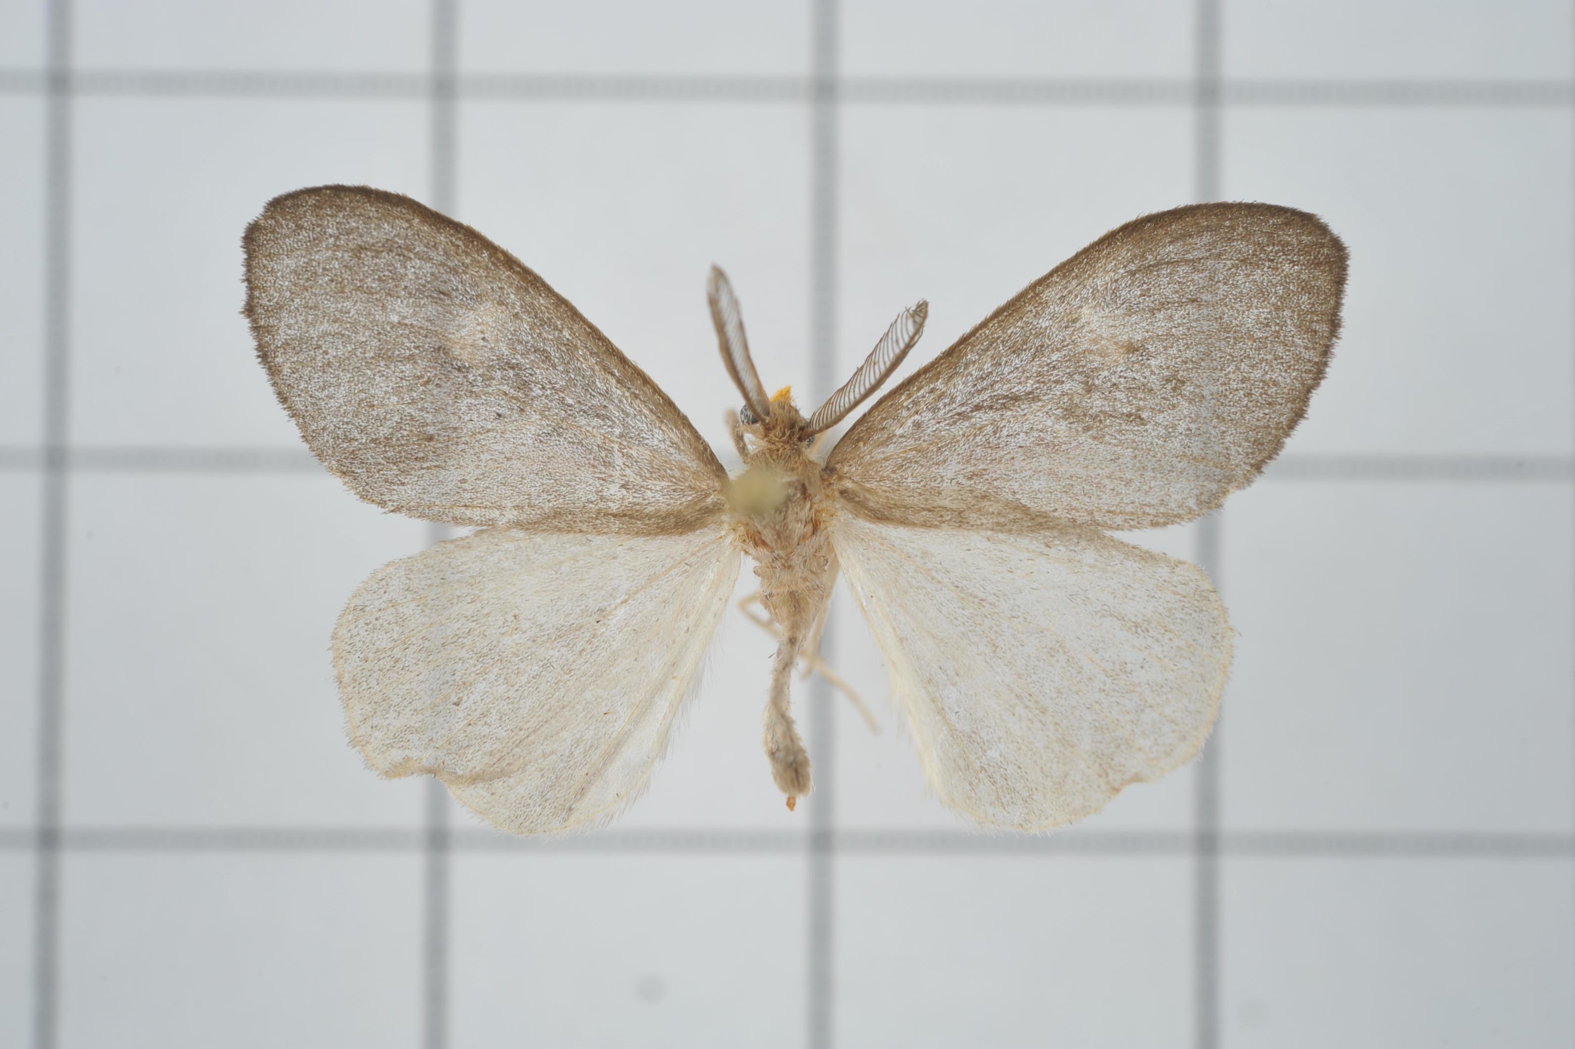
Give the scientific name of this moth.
Pantana ochripalpis
